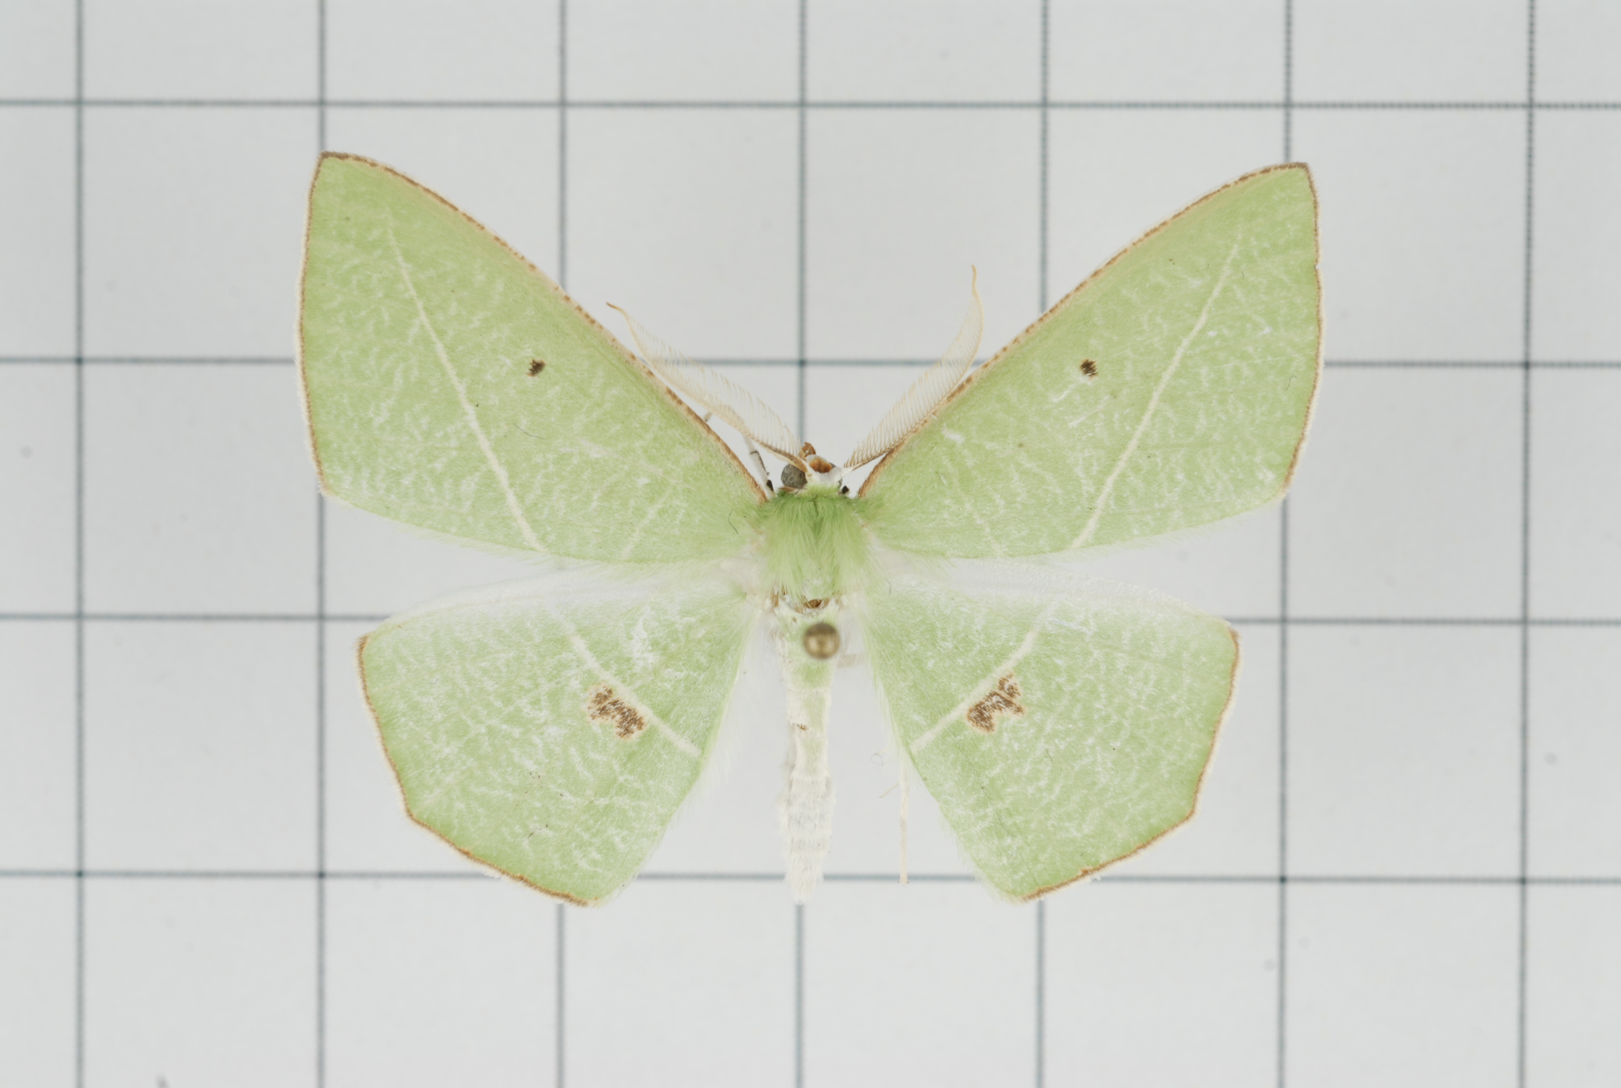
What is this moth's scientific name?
Tanaoctenia haliaria
